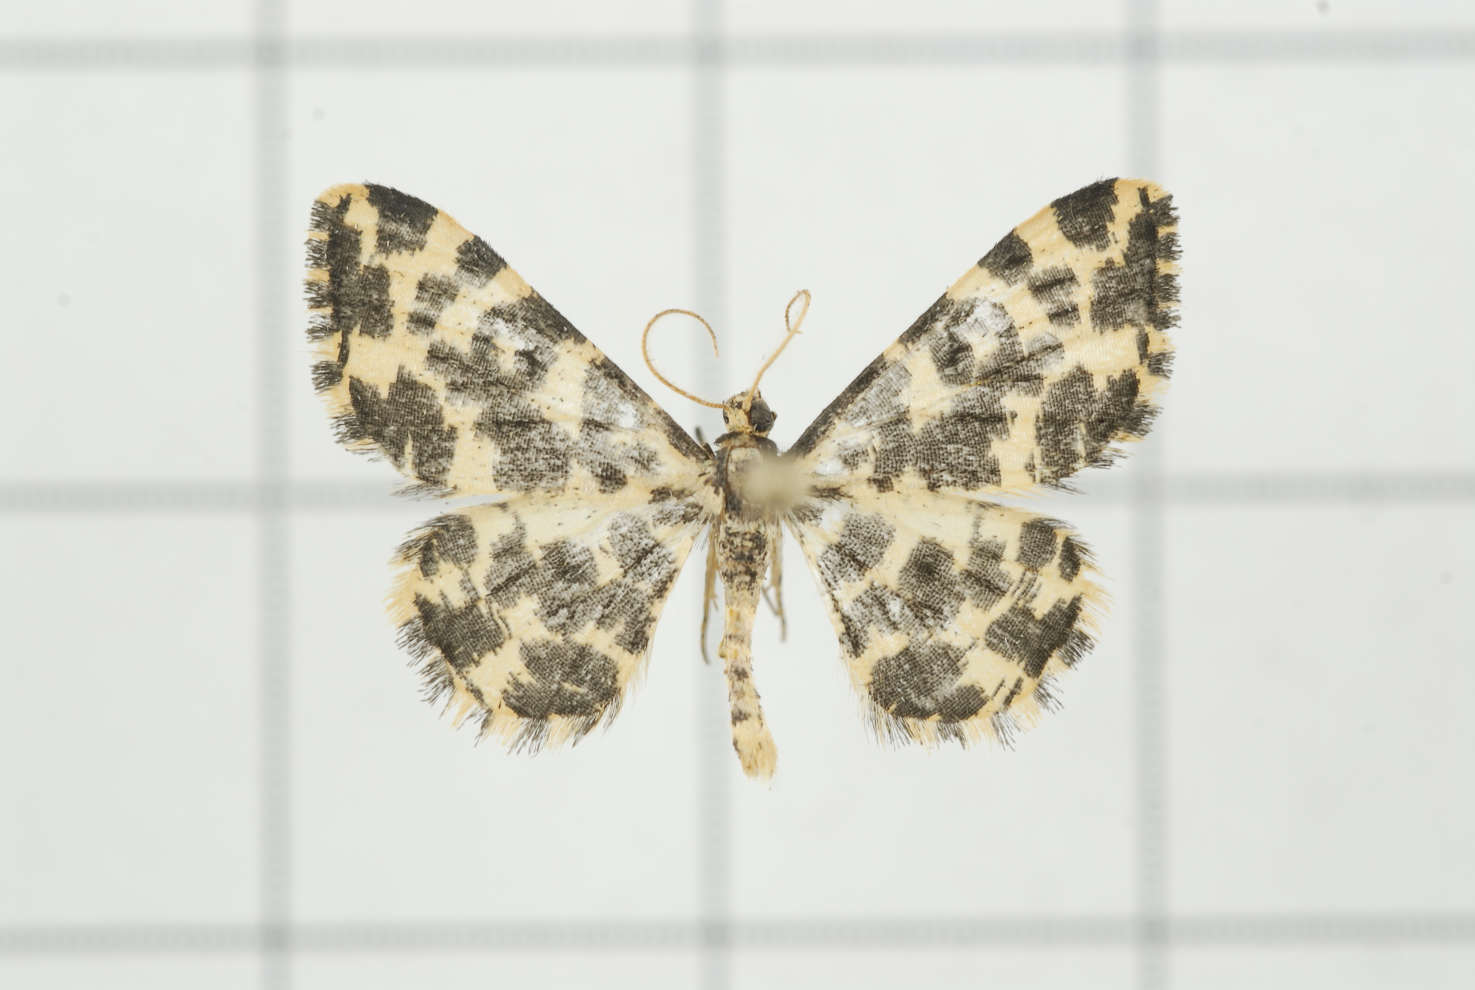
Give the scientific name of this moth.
Monocerotesa abraxides
